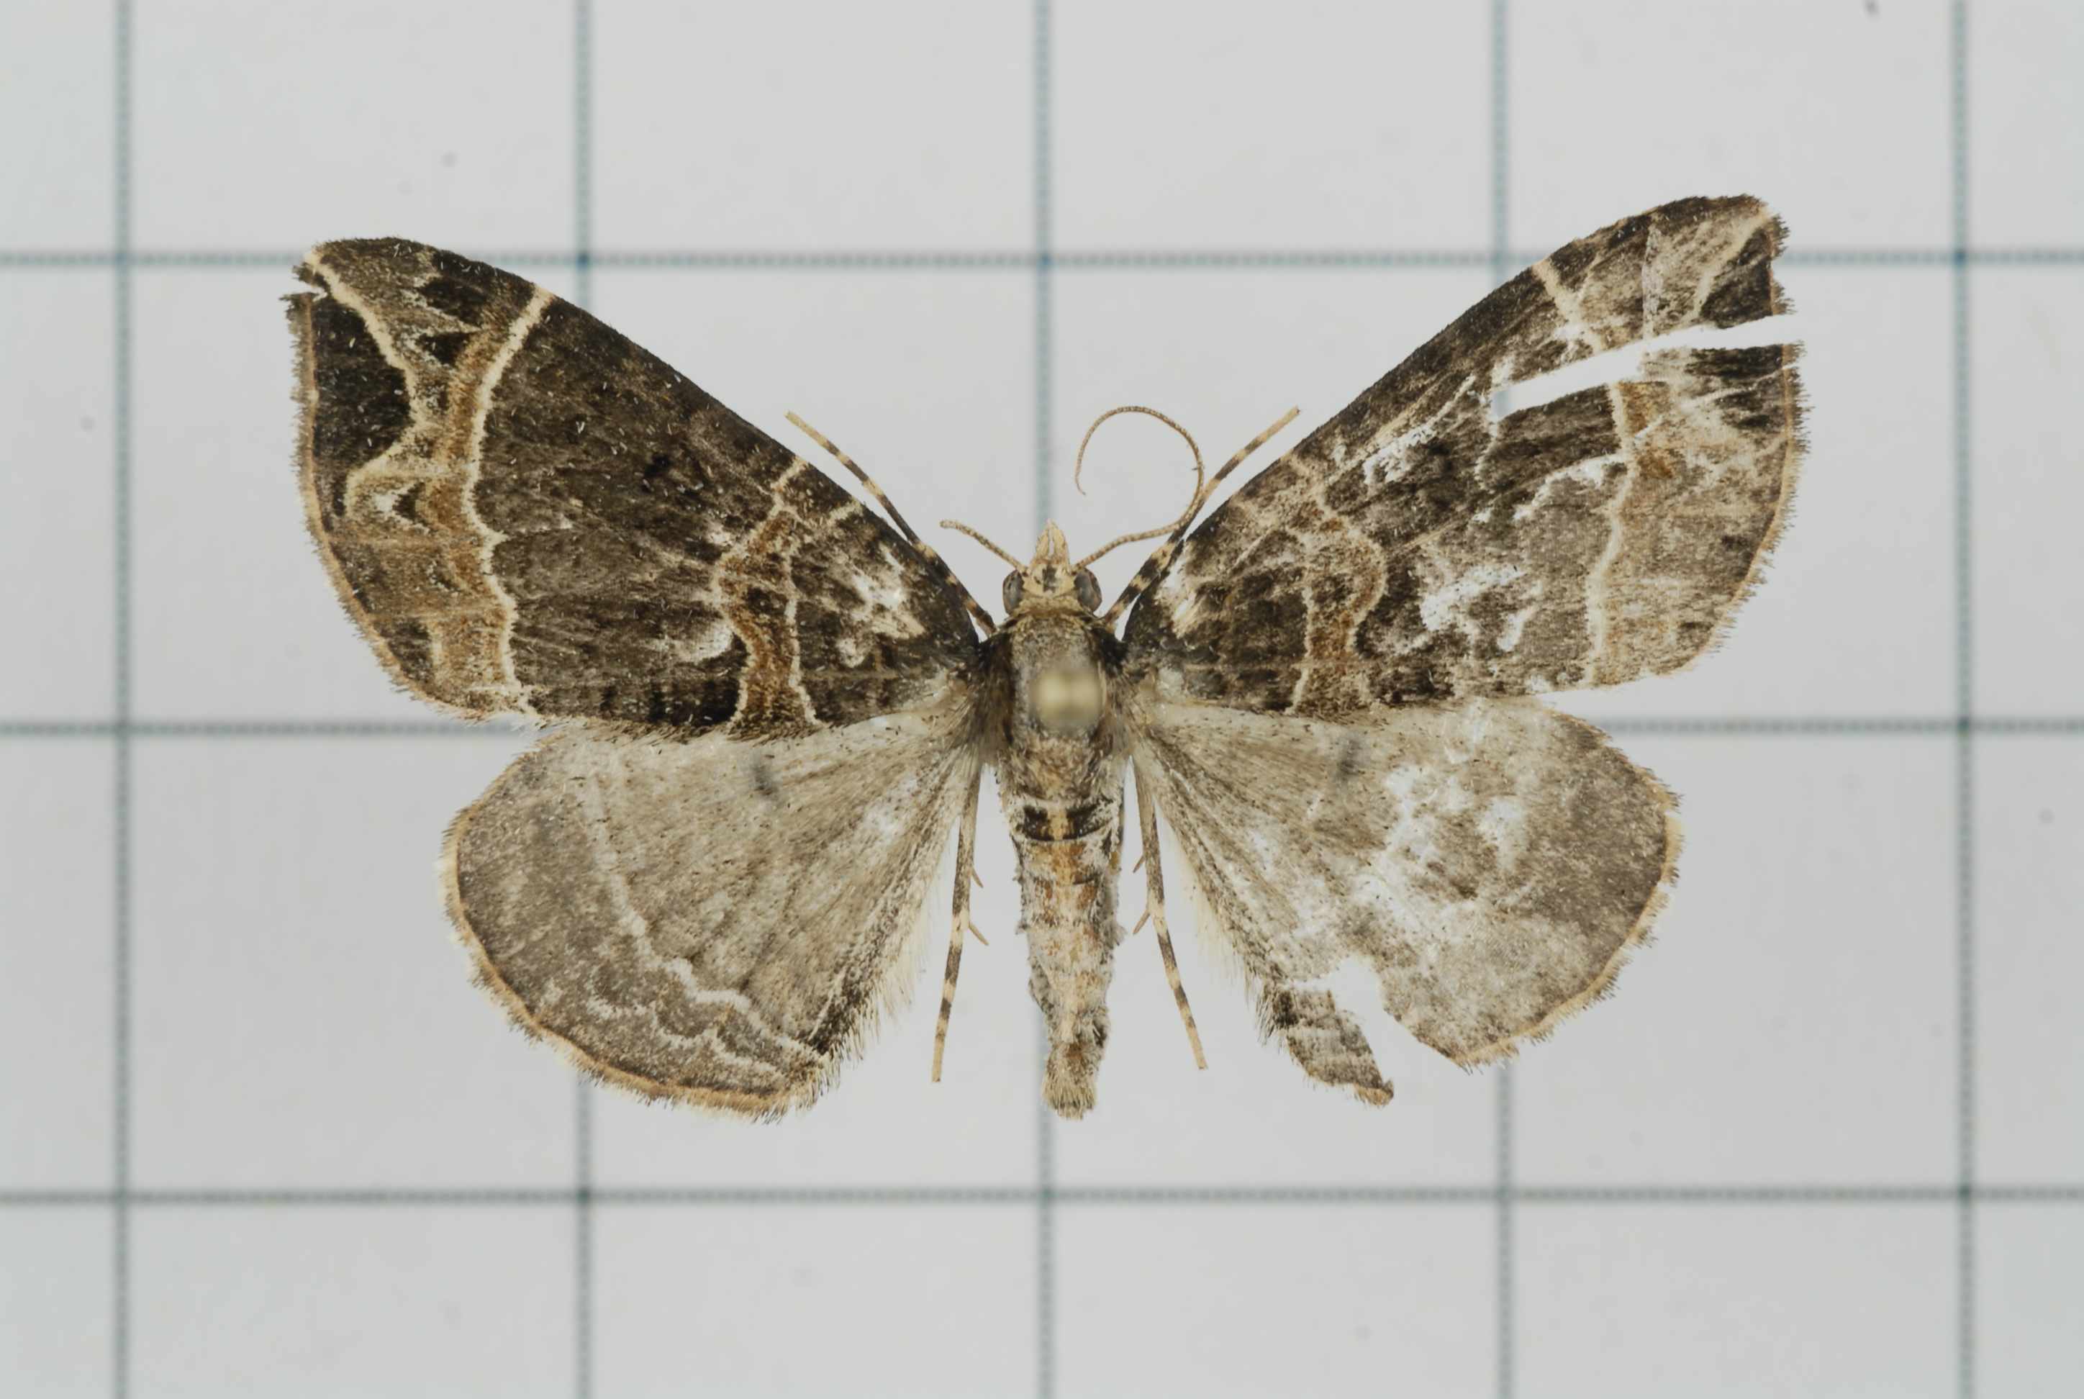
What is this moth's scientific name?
Ecliptopera umbrosaria stathera
